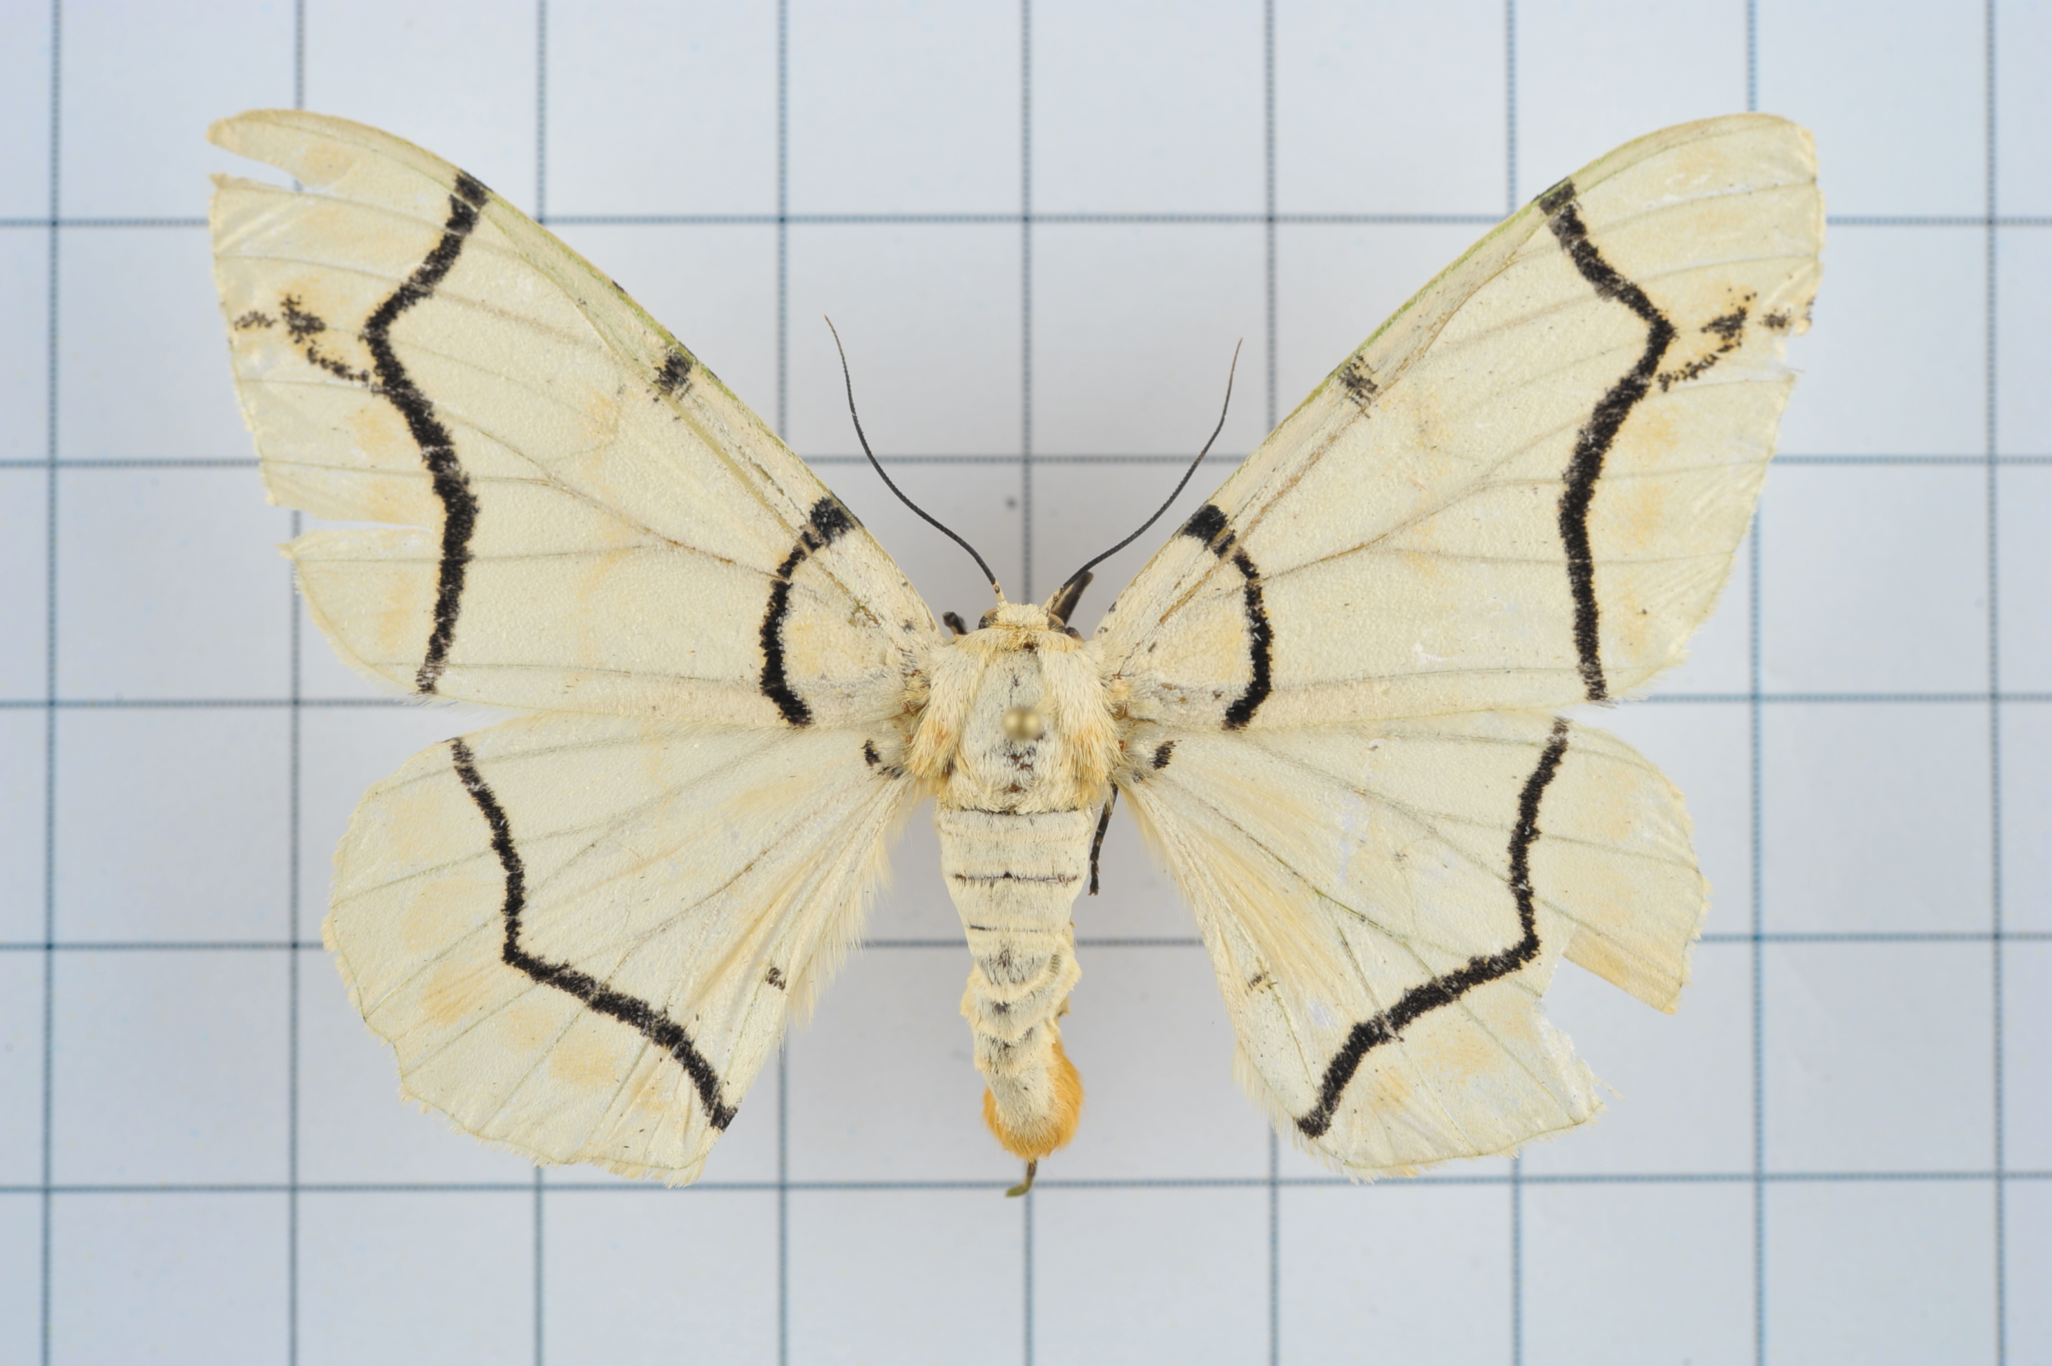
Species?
Biston perclara
